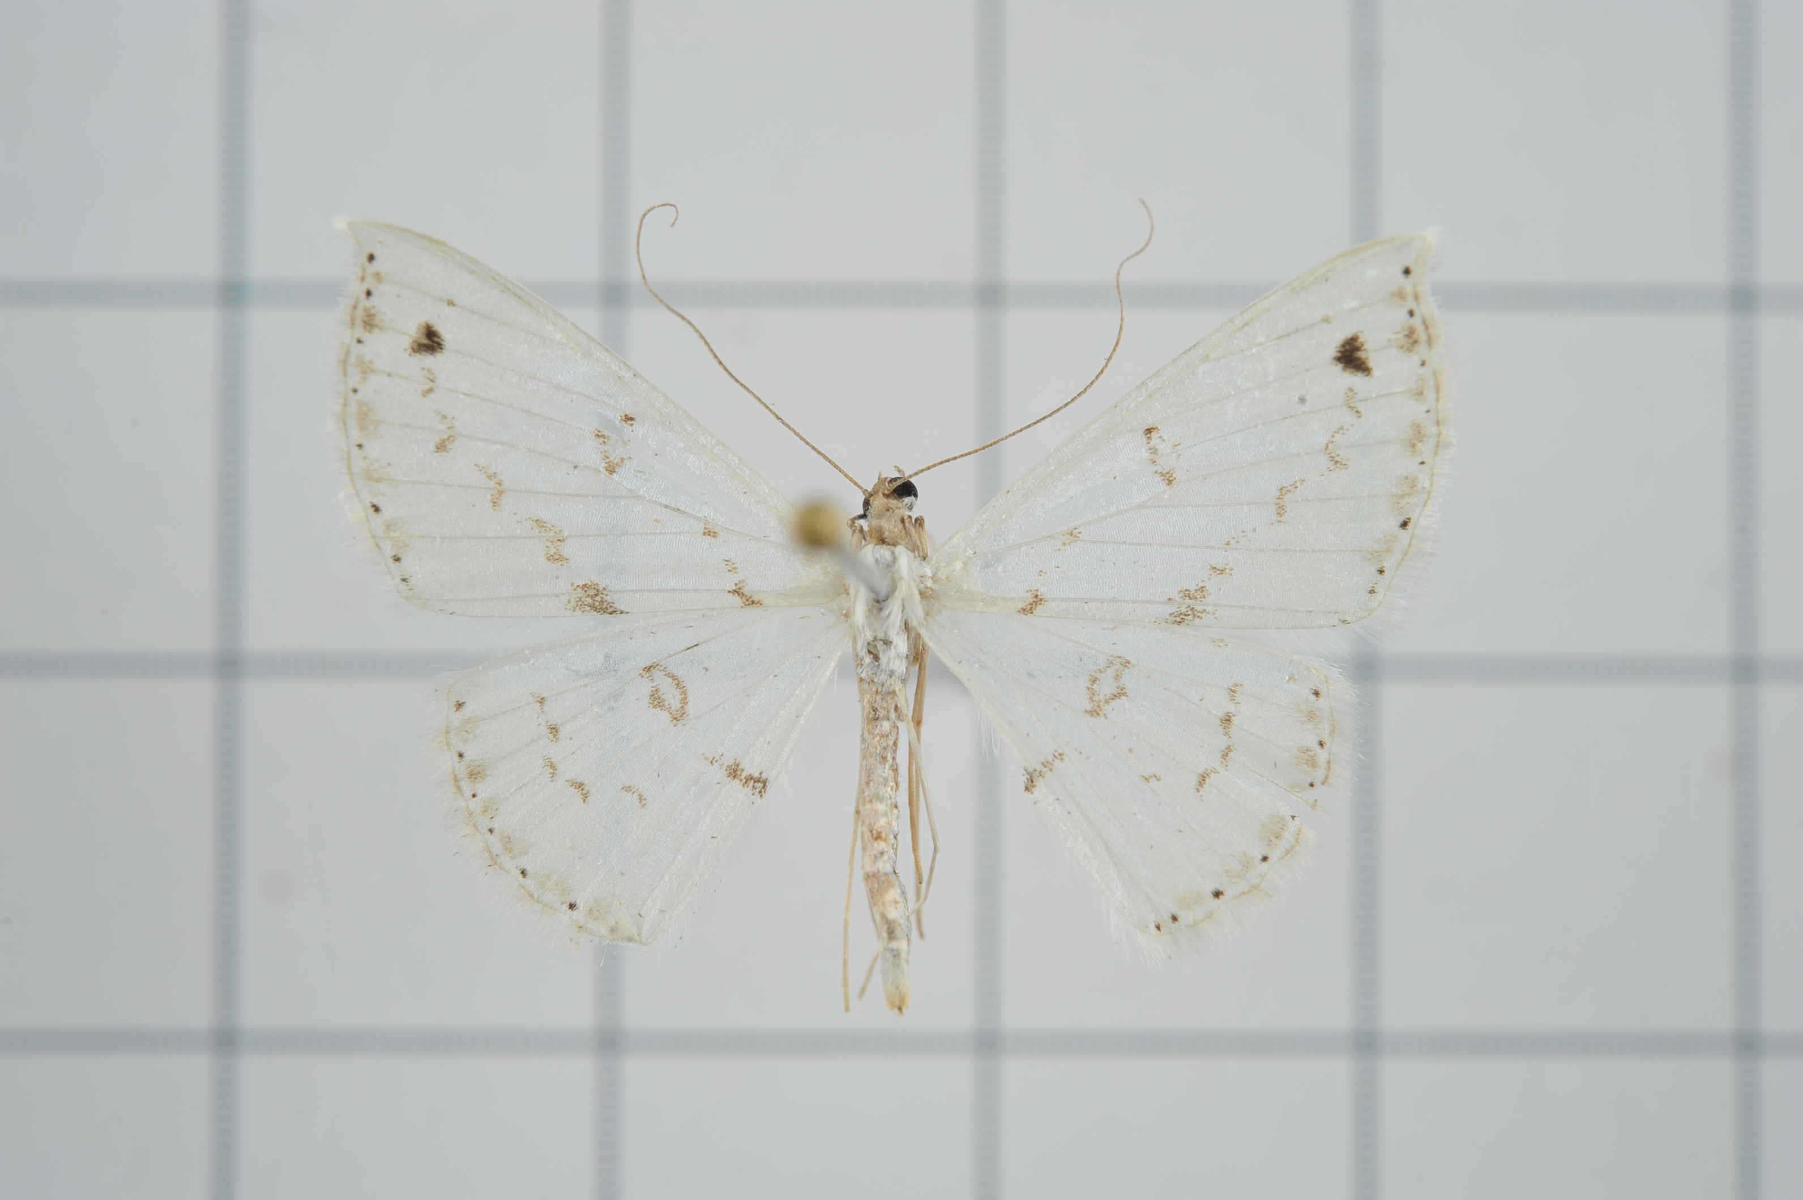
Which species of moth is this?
Derambila dentifera
